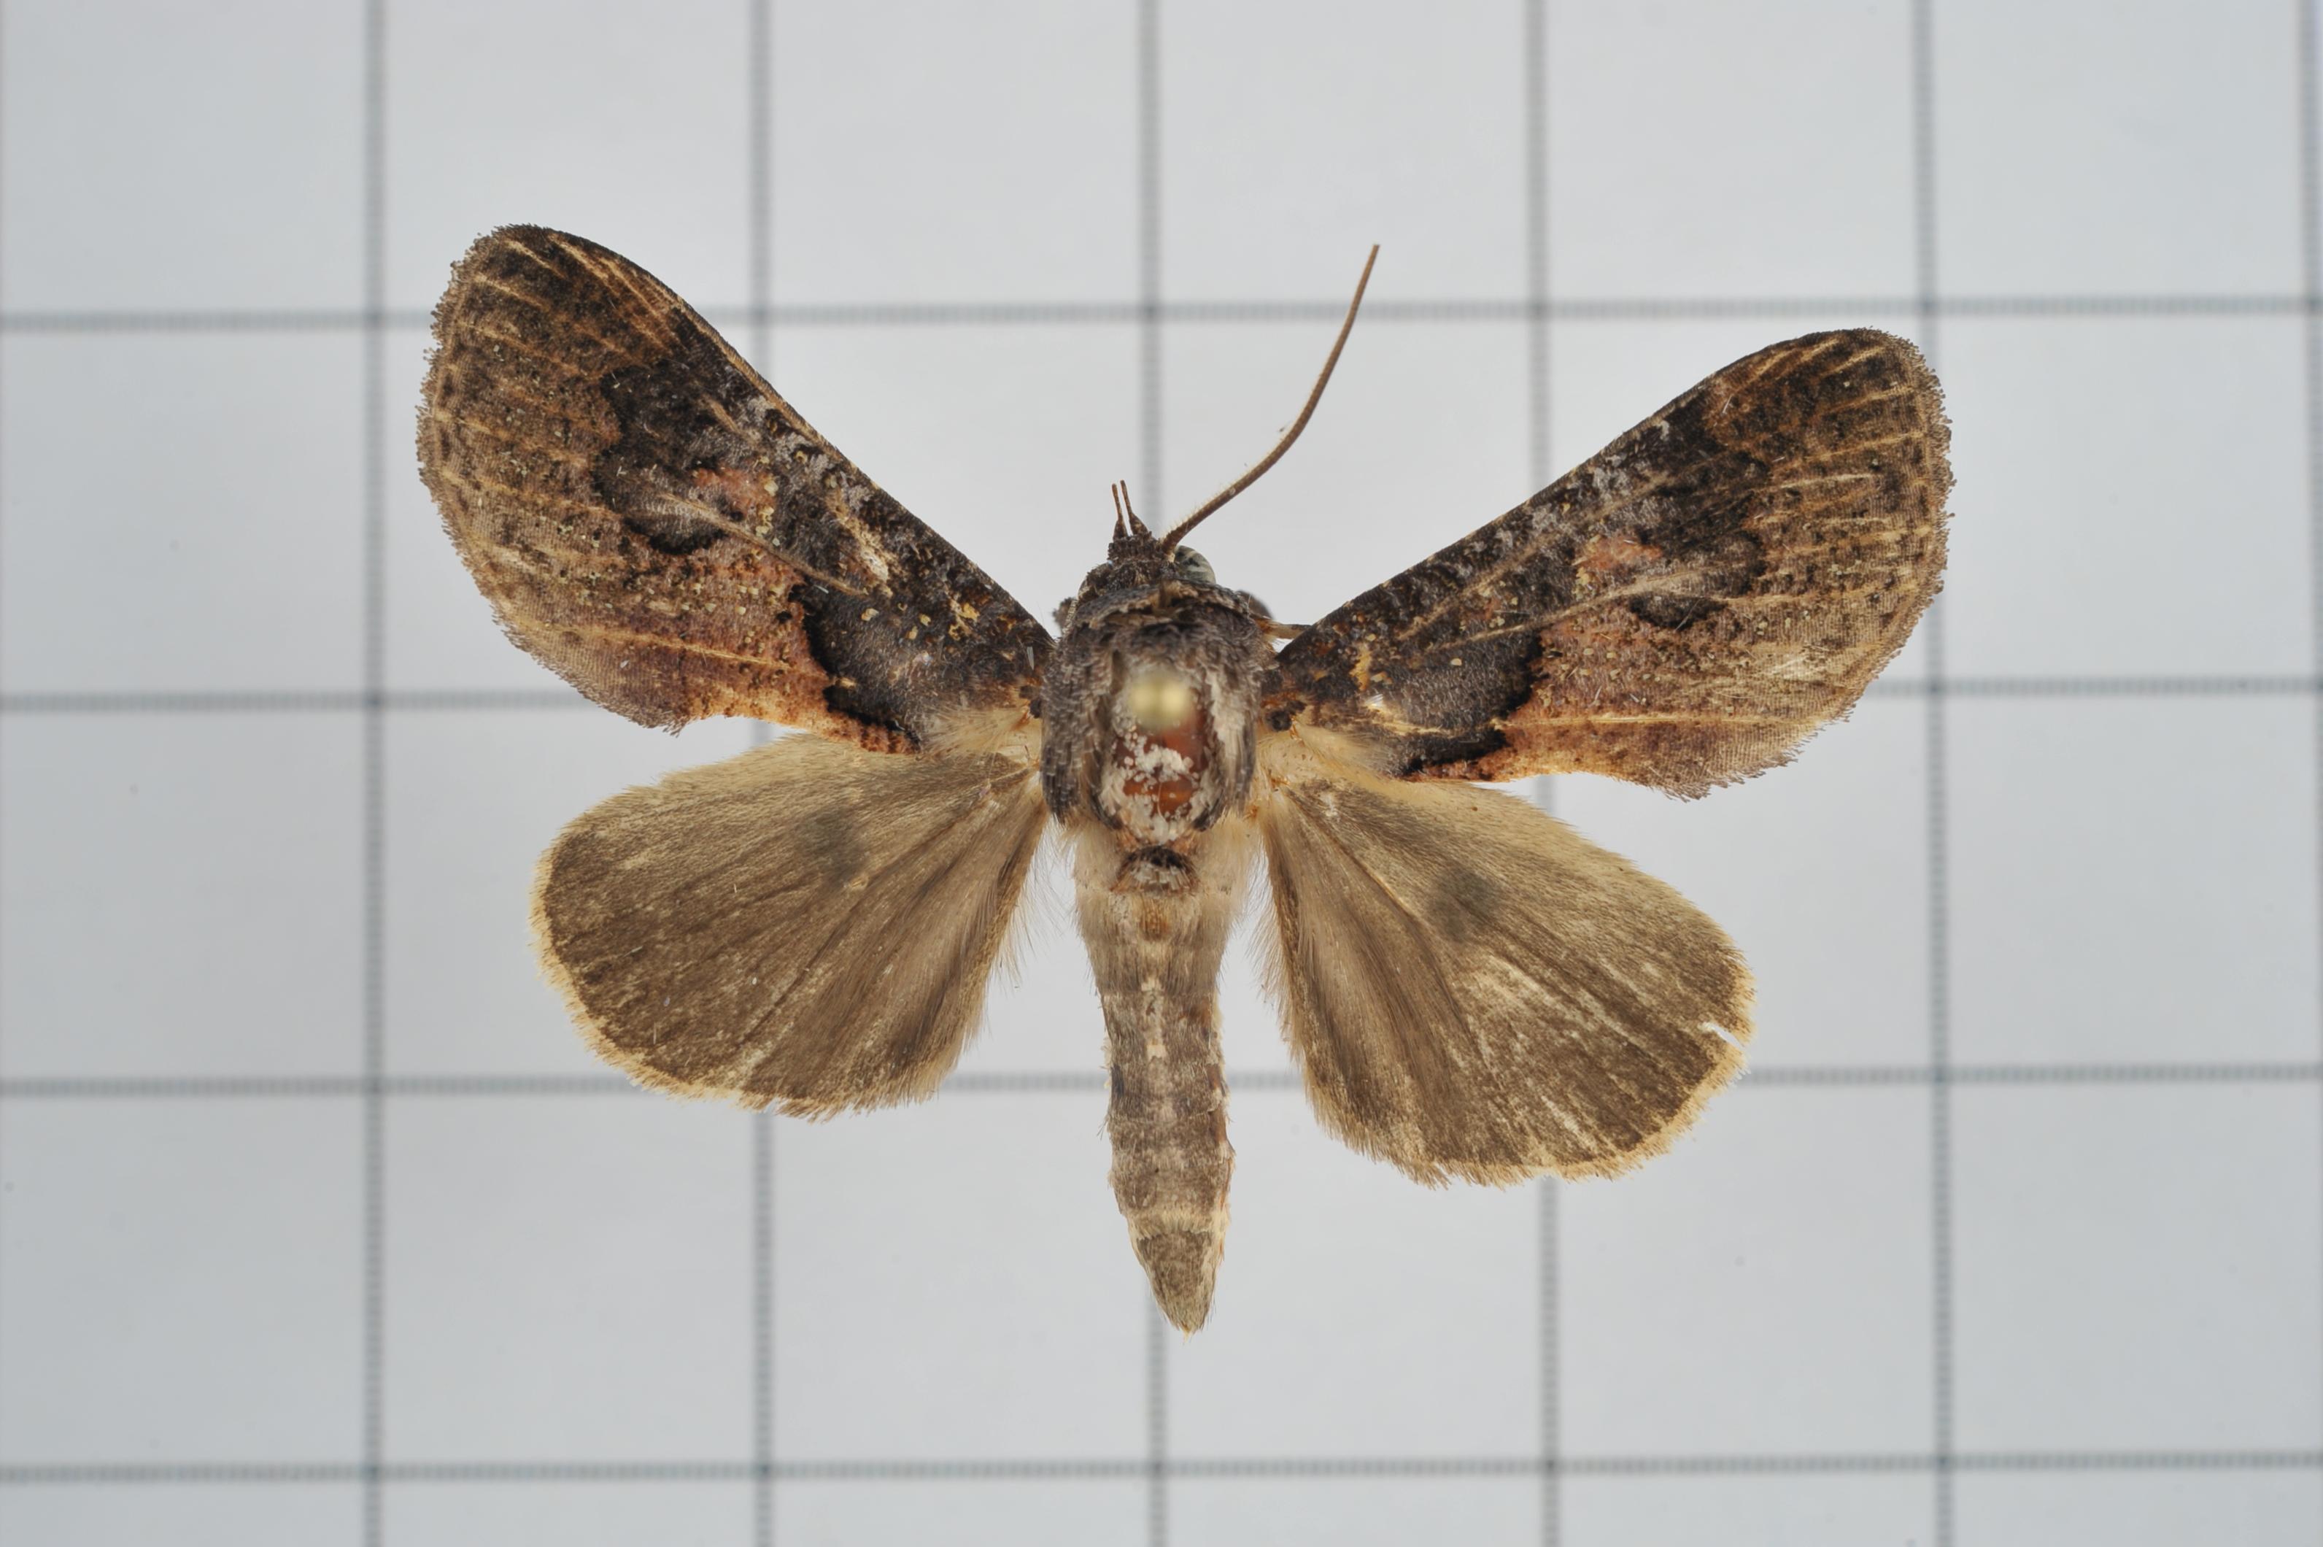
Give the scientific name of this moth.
Batracharta divisa
